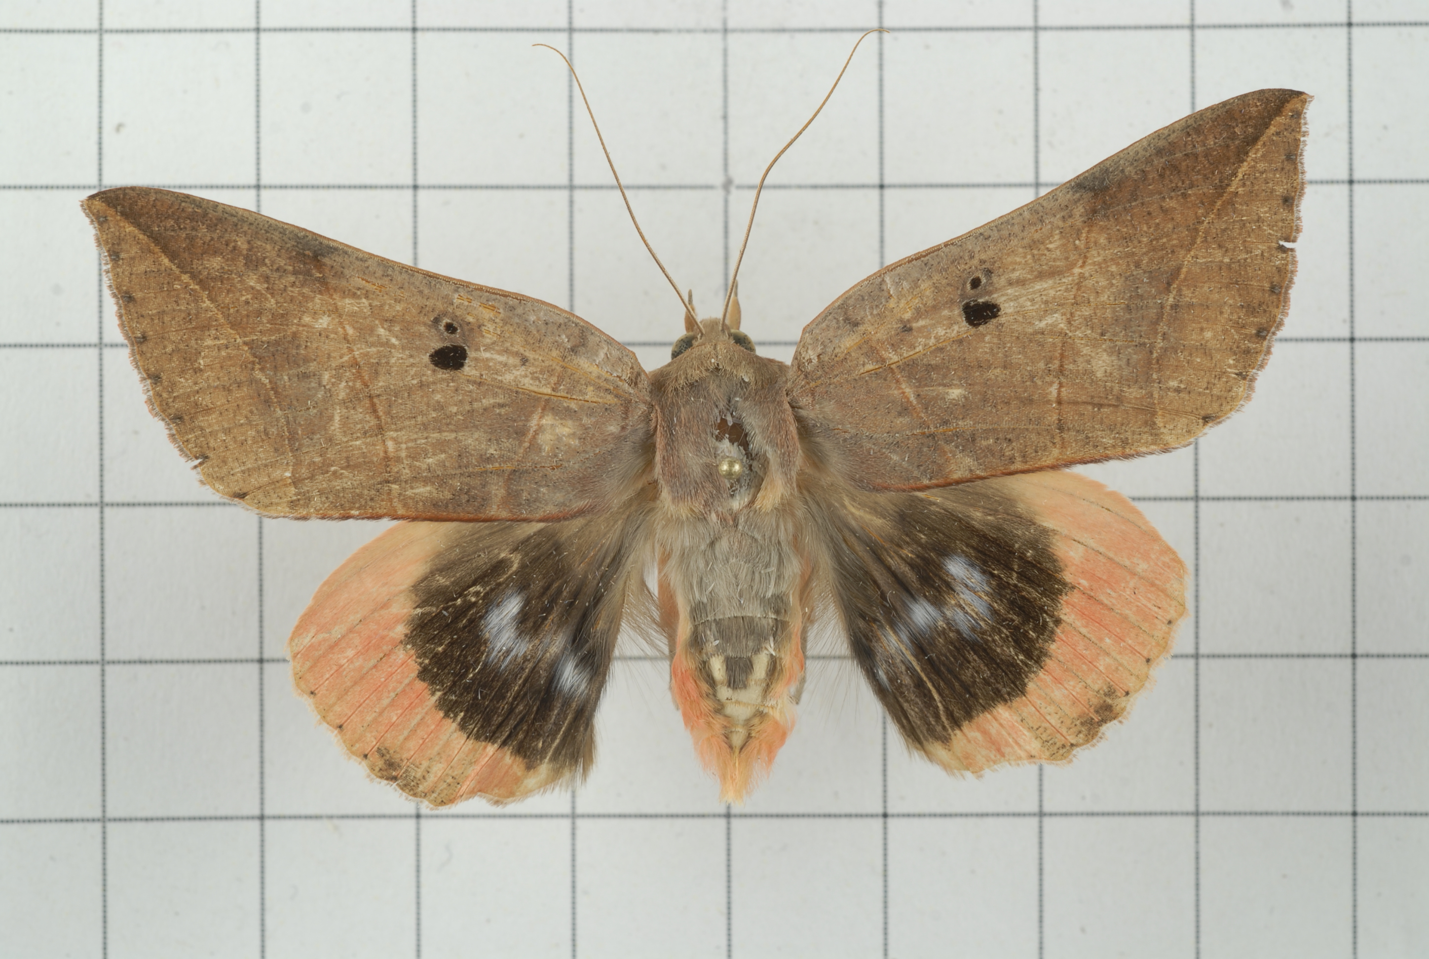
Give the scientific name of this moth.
Thyas juno
